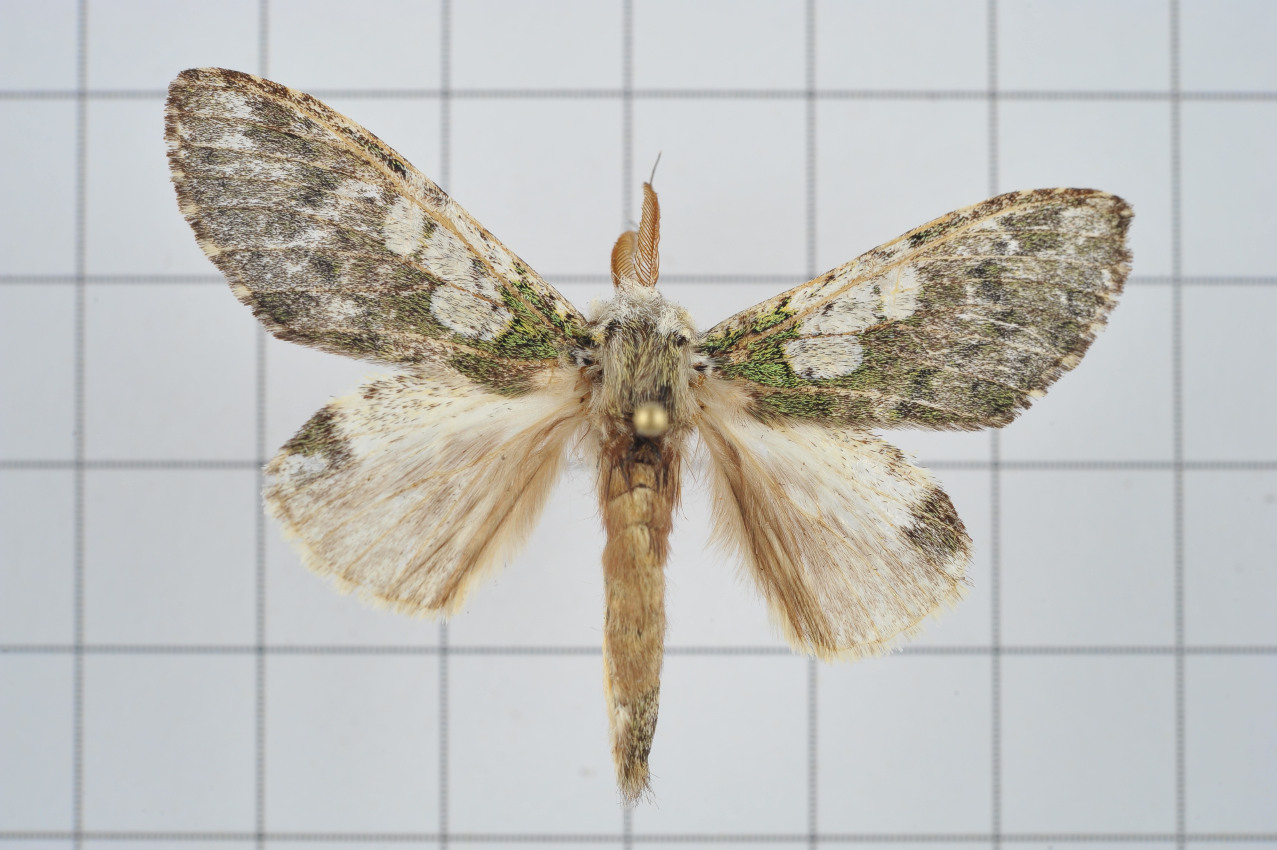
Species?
Syntypistis comatus
